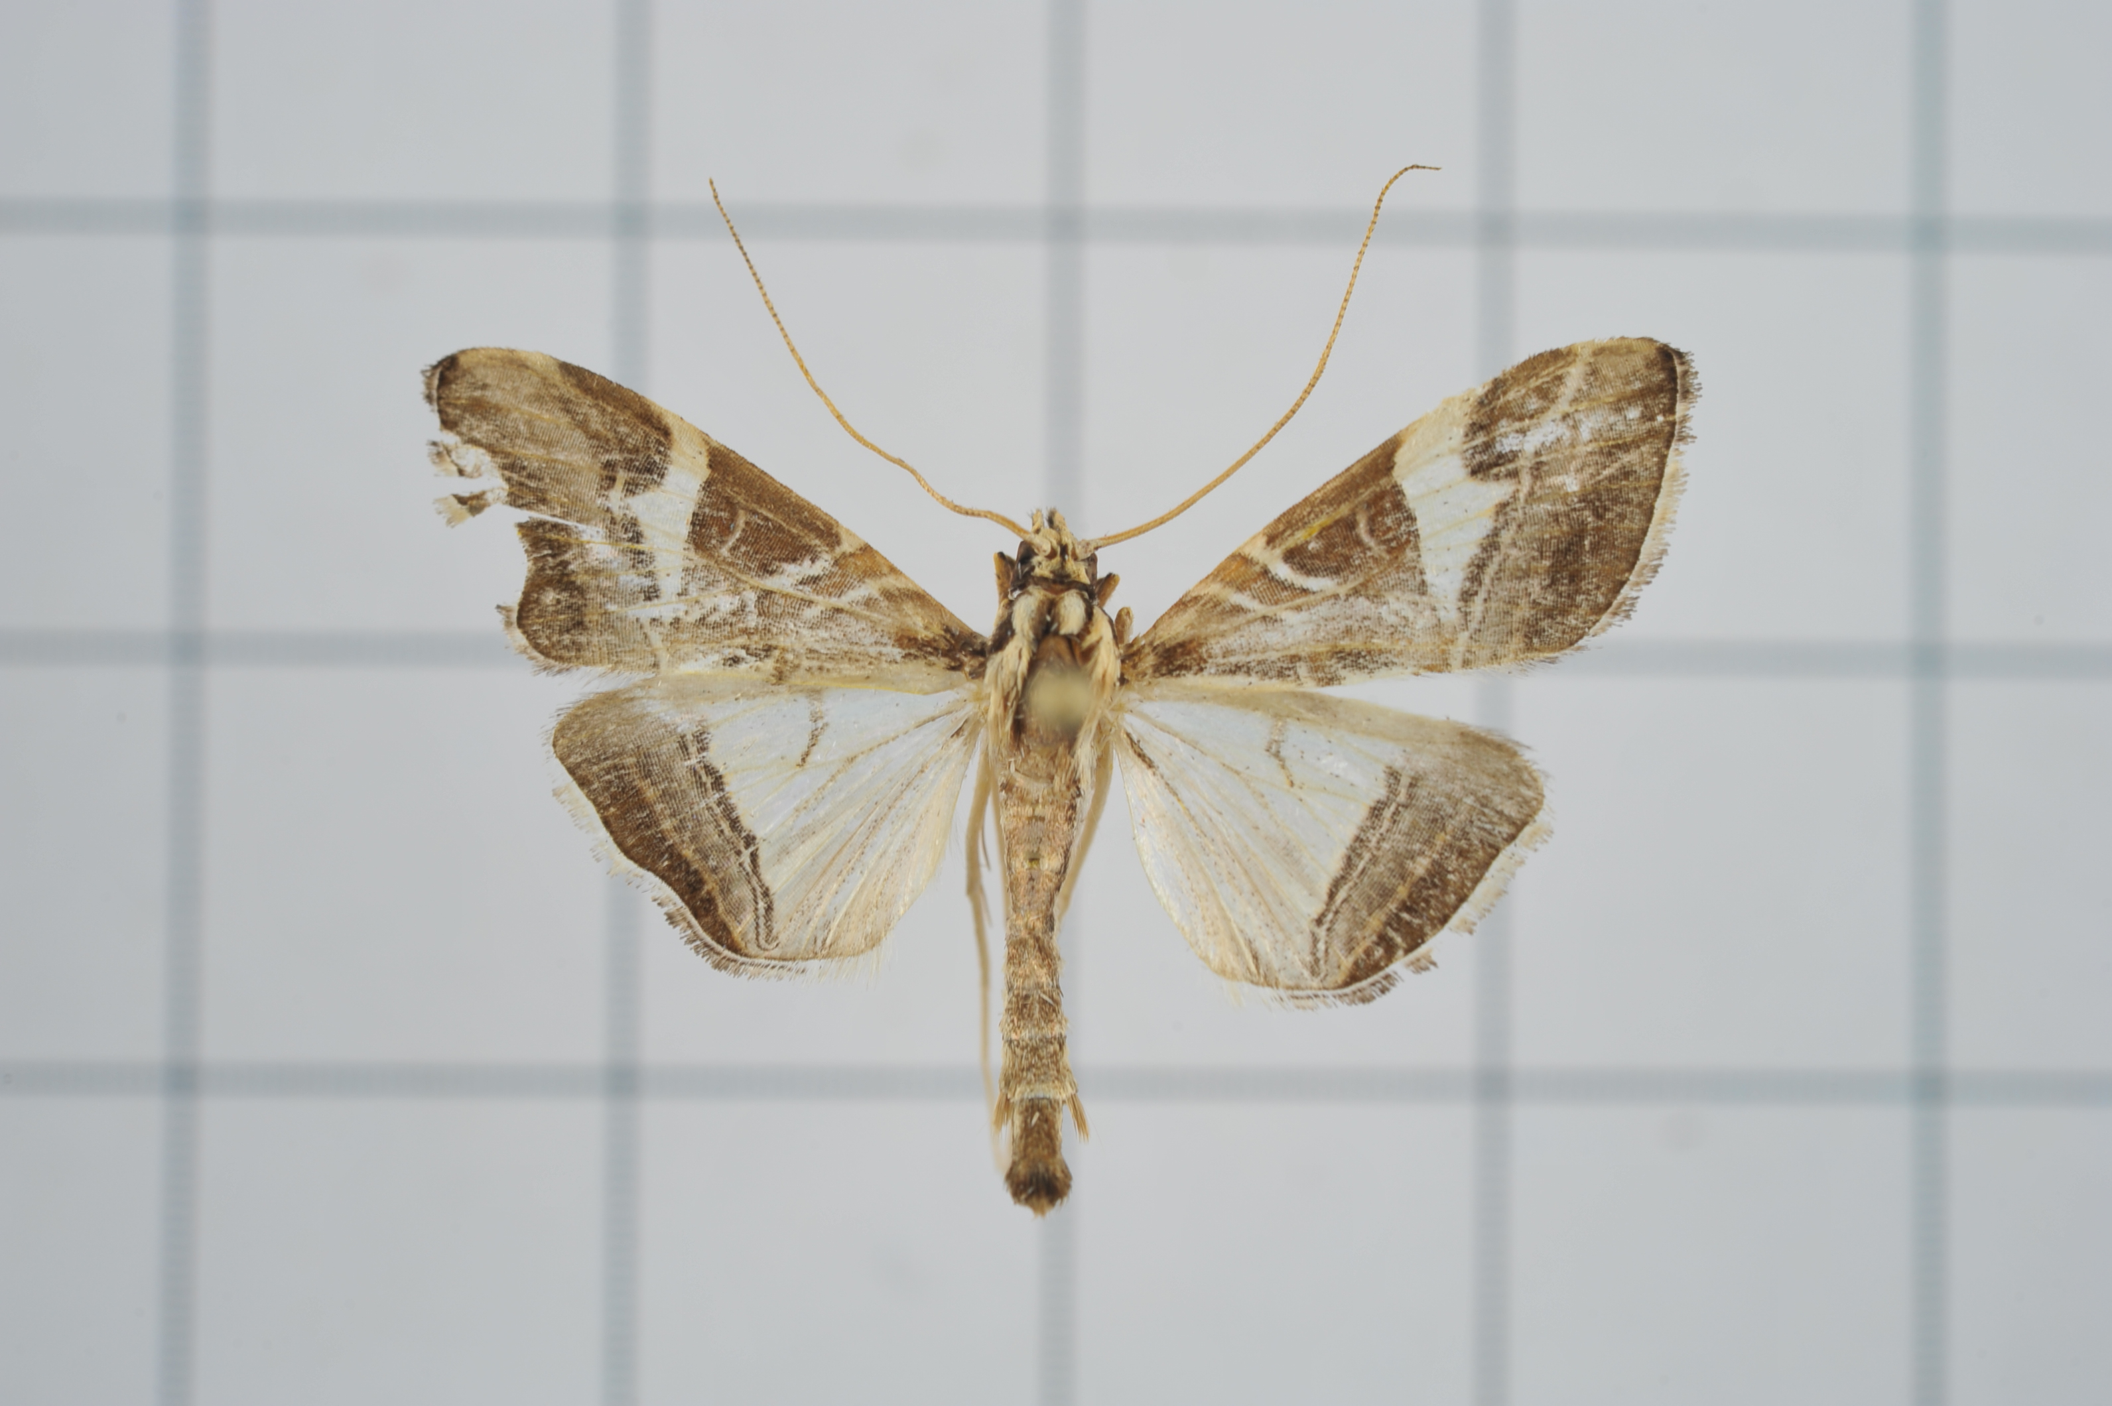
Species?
Agrioglypta itysalis
